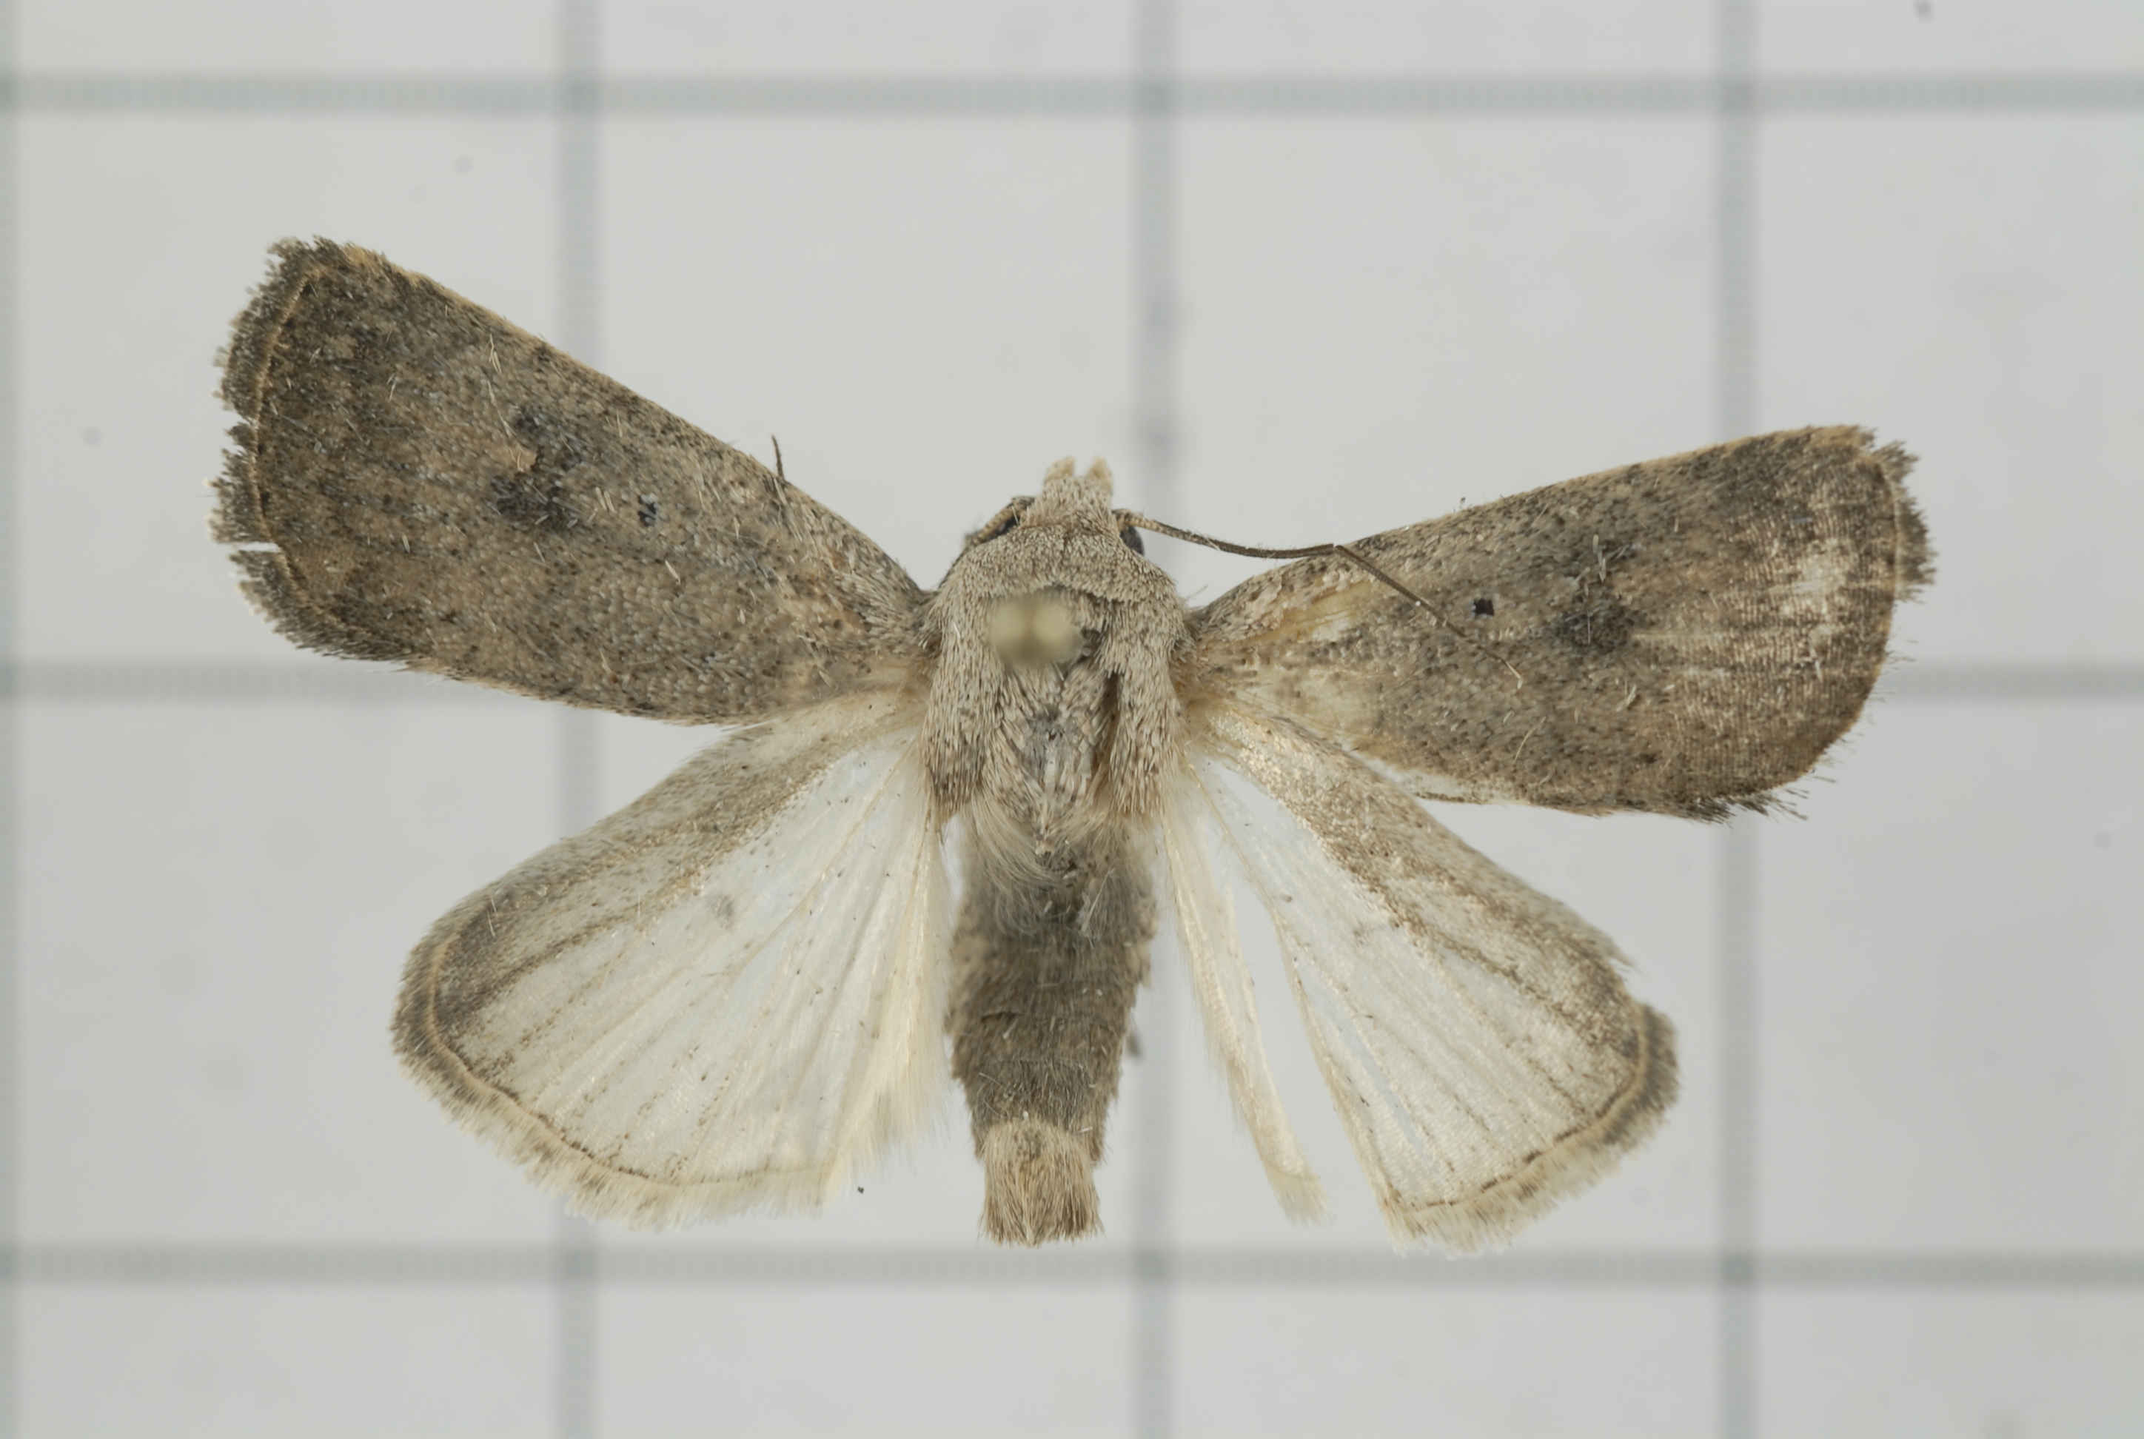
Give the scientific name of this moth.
Athetis bremusa
